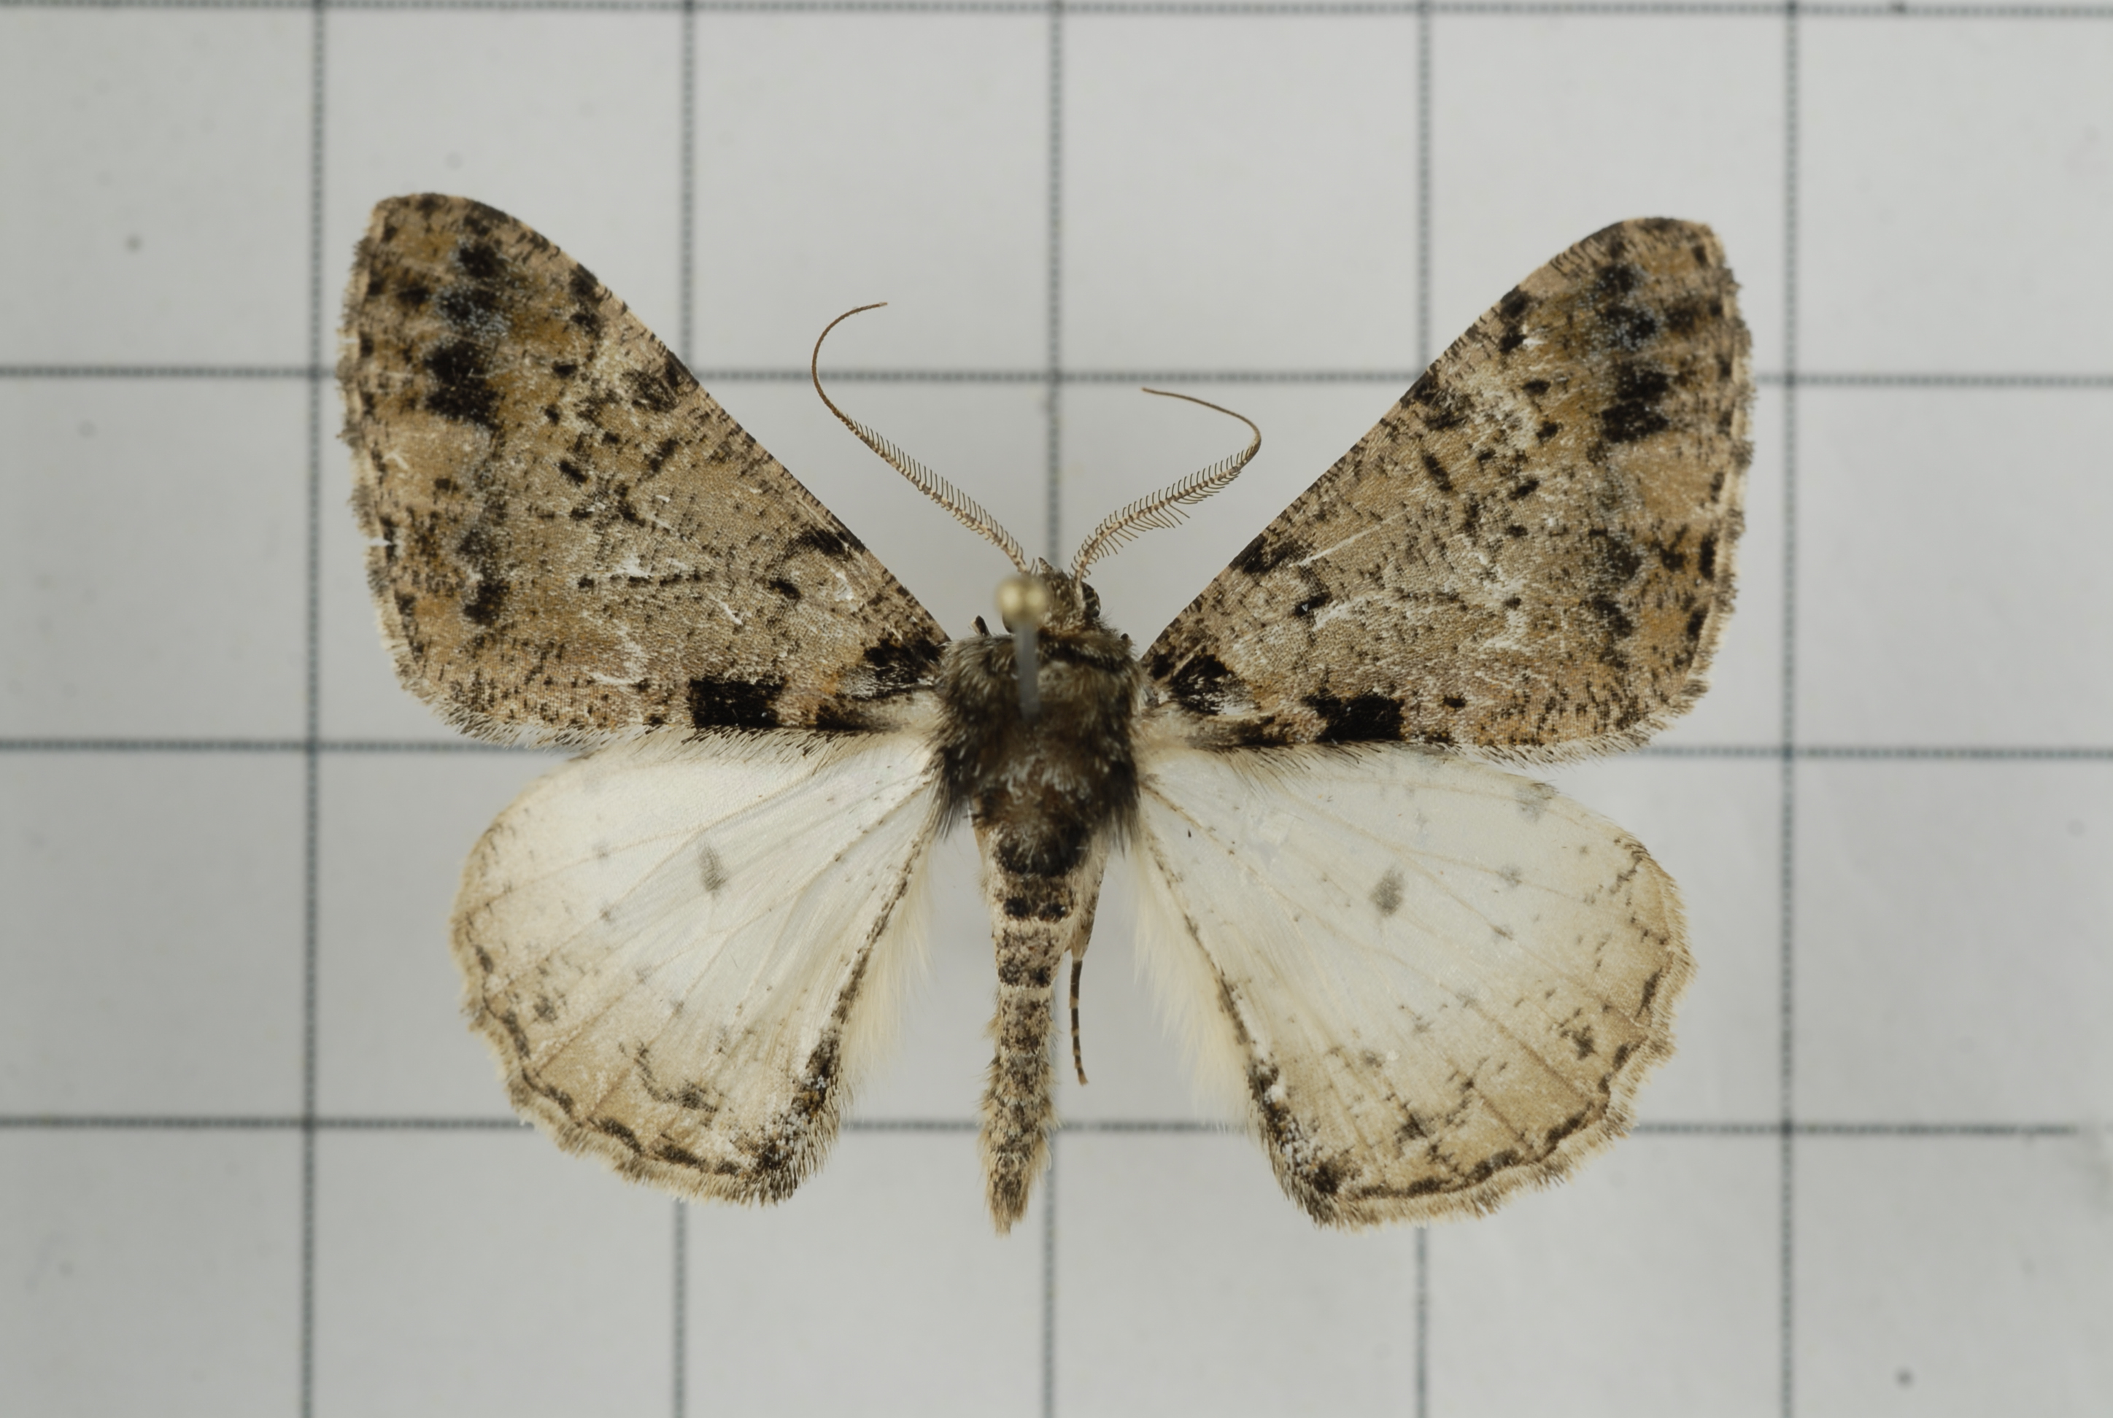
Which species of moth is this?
Alcis semiusta
